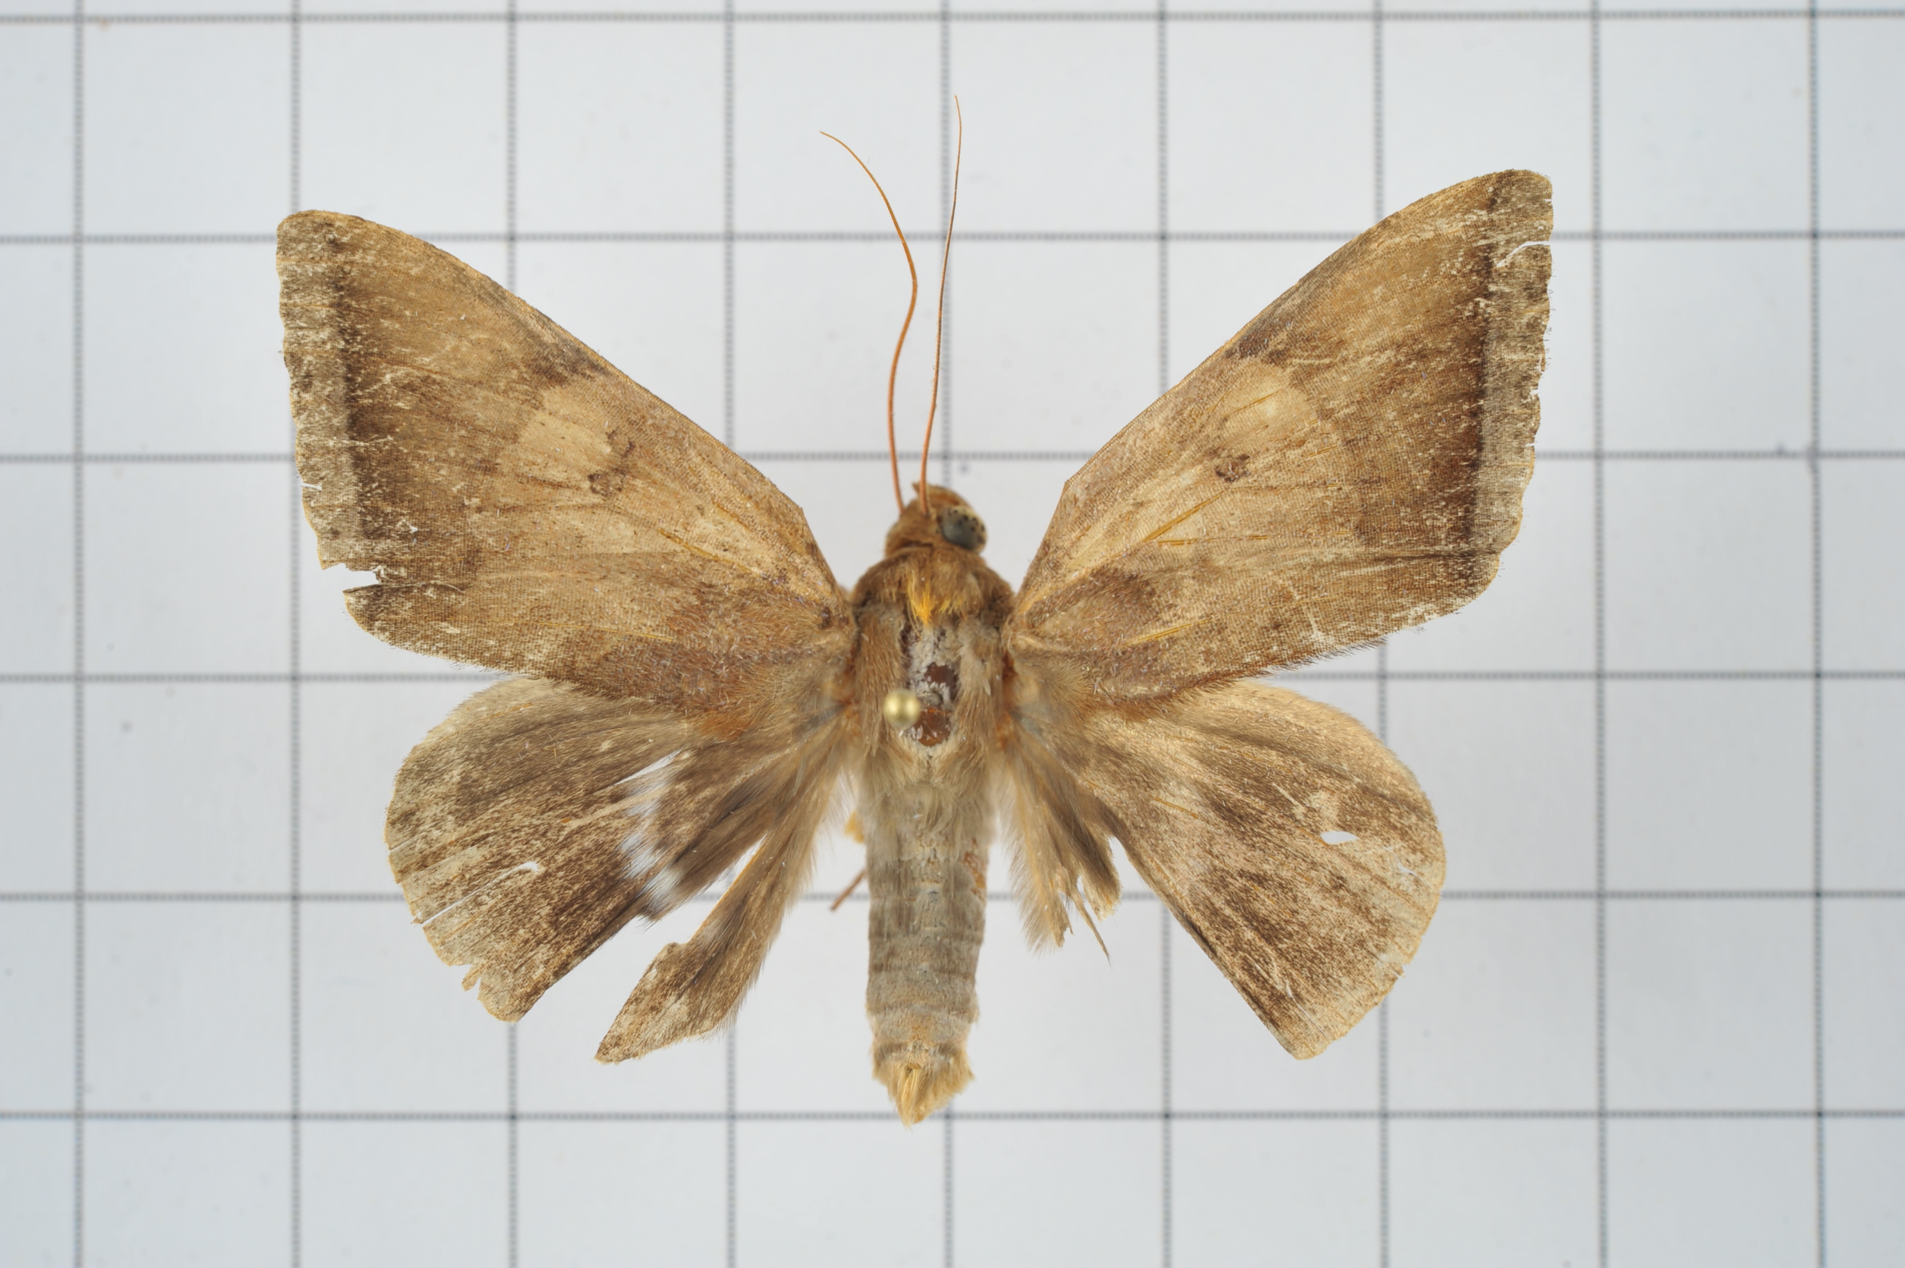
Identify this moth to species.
Artena dotata
